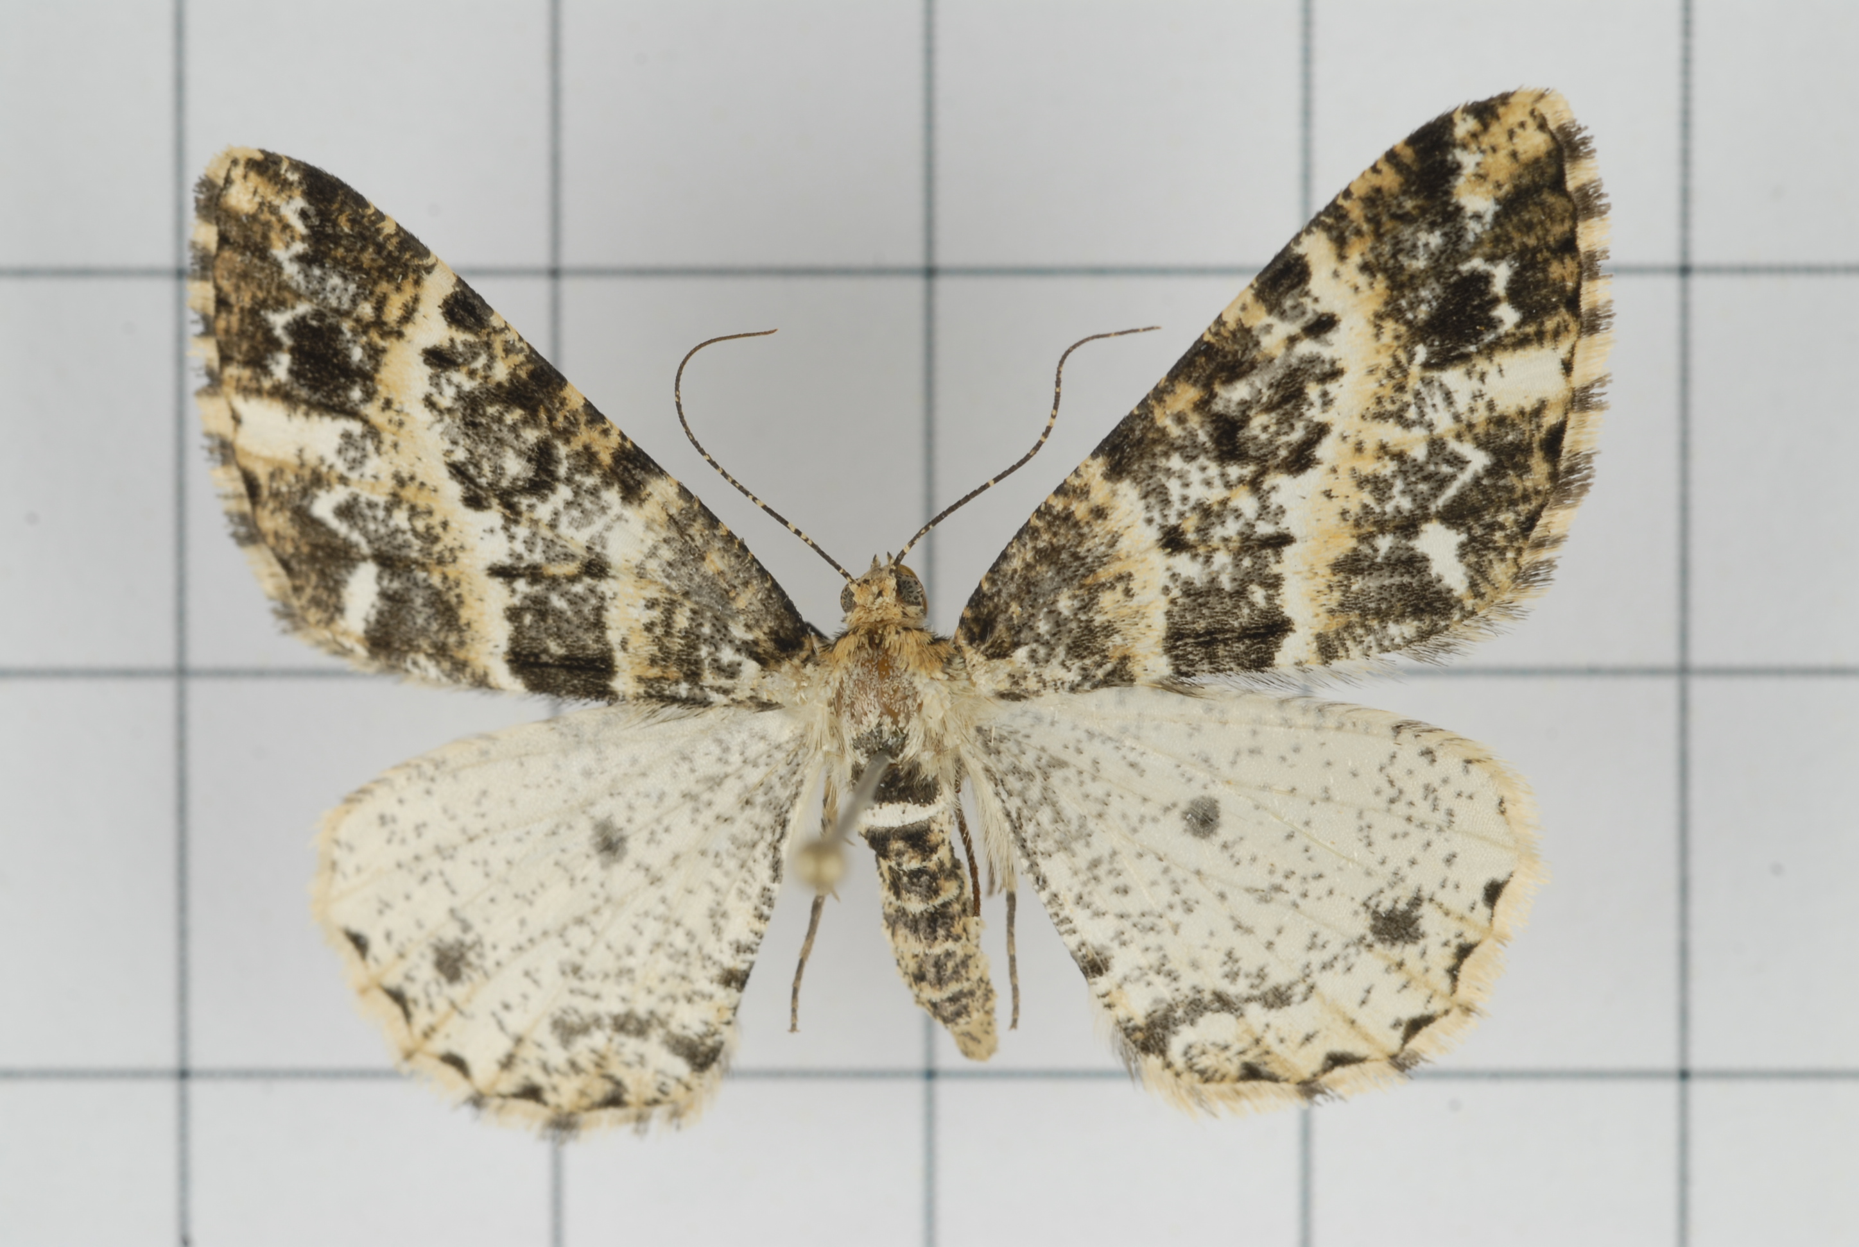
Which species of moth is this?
Harutalcis fumigata
